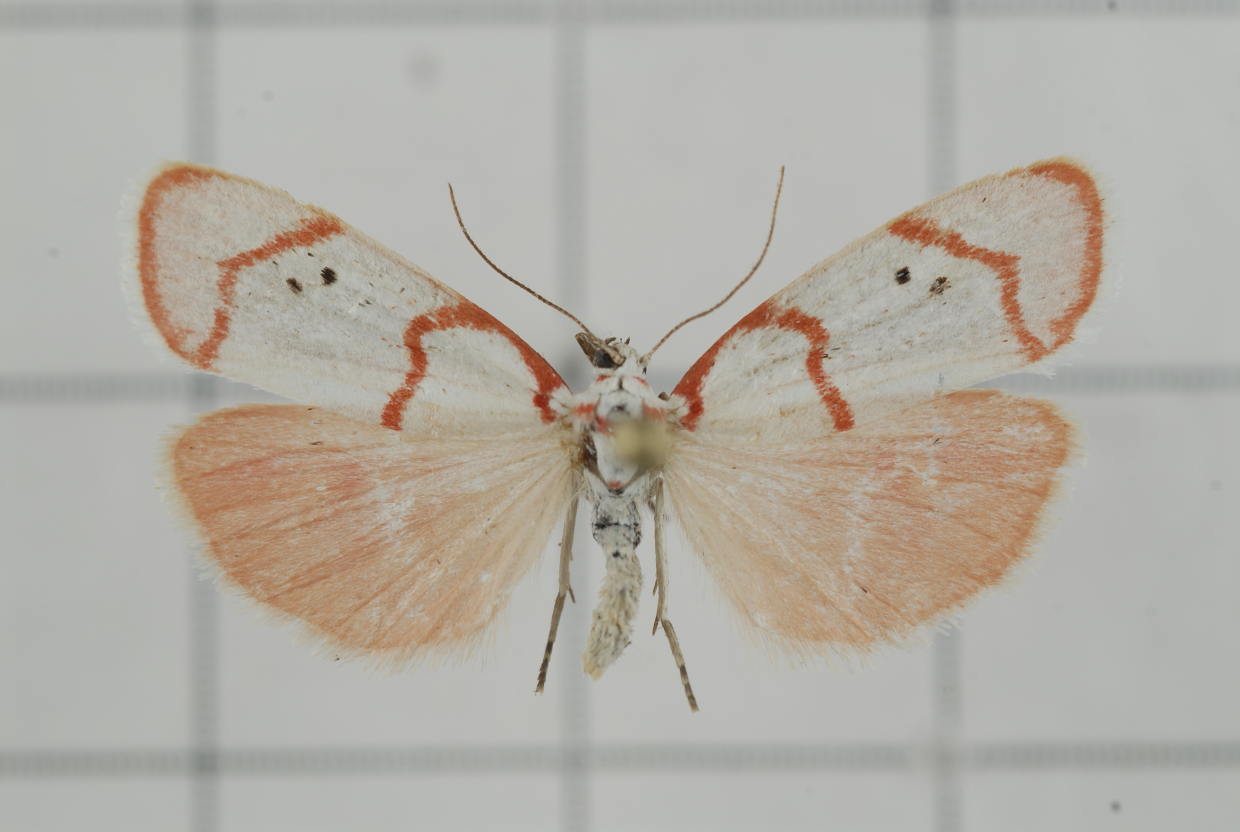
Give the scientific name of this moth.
Cyana sanguinea
